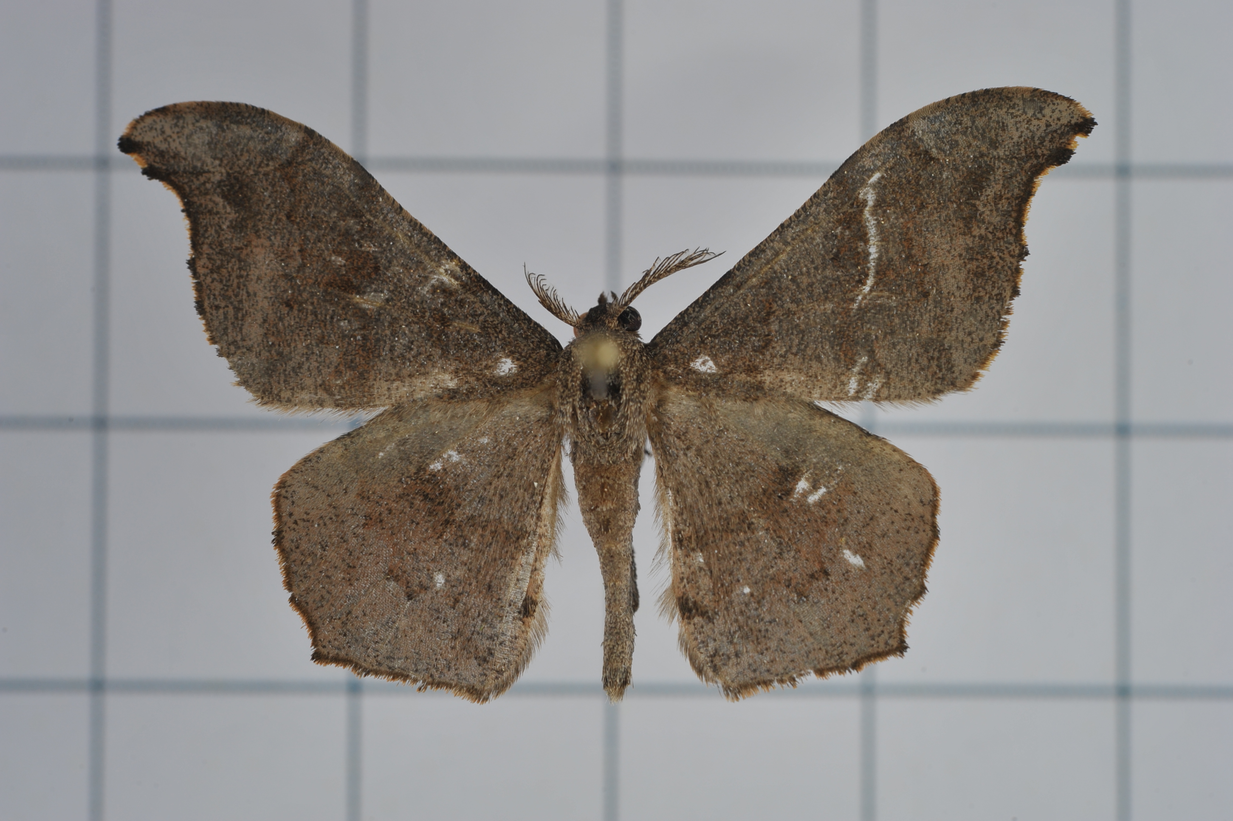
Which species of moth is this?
Hyposidra talaca talaca
